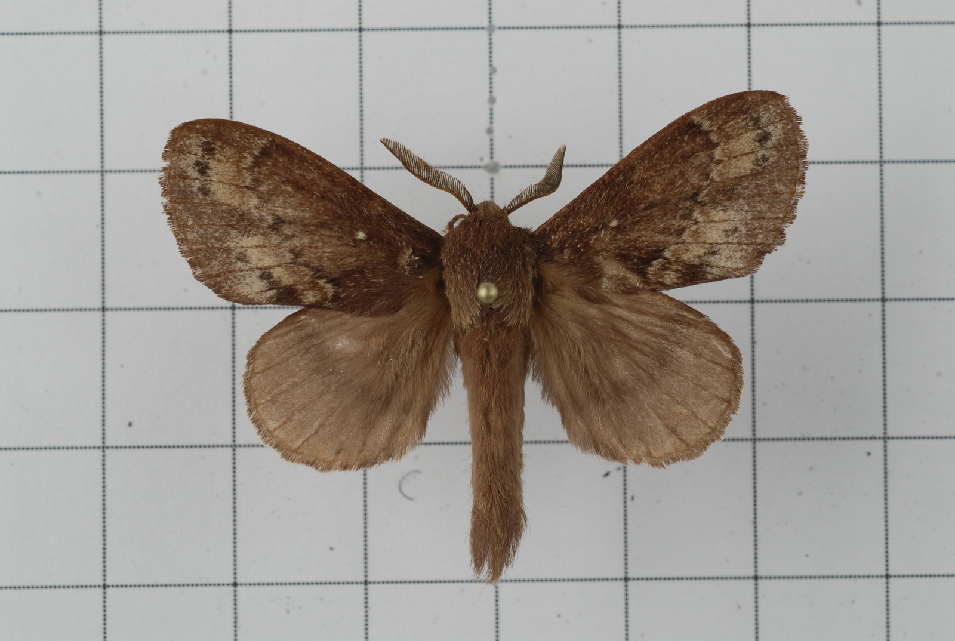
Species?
Dendrolimus arizana
